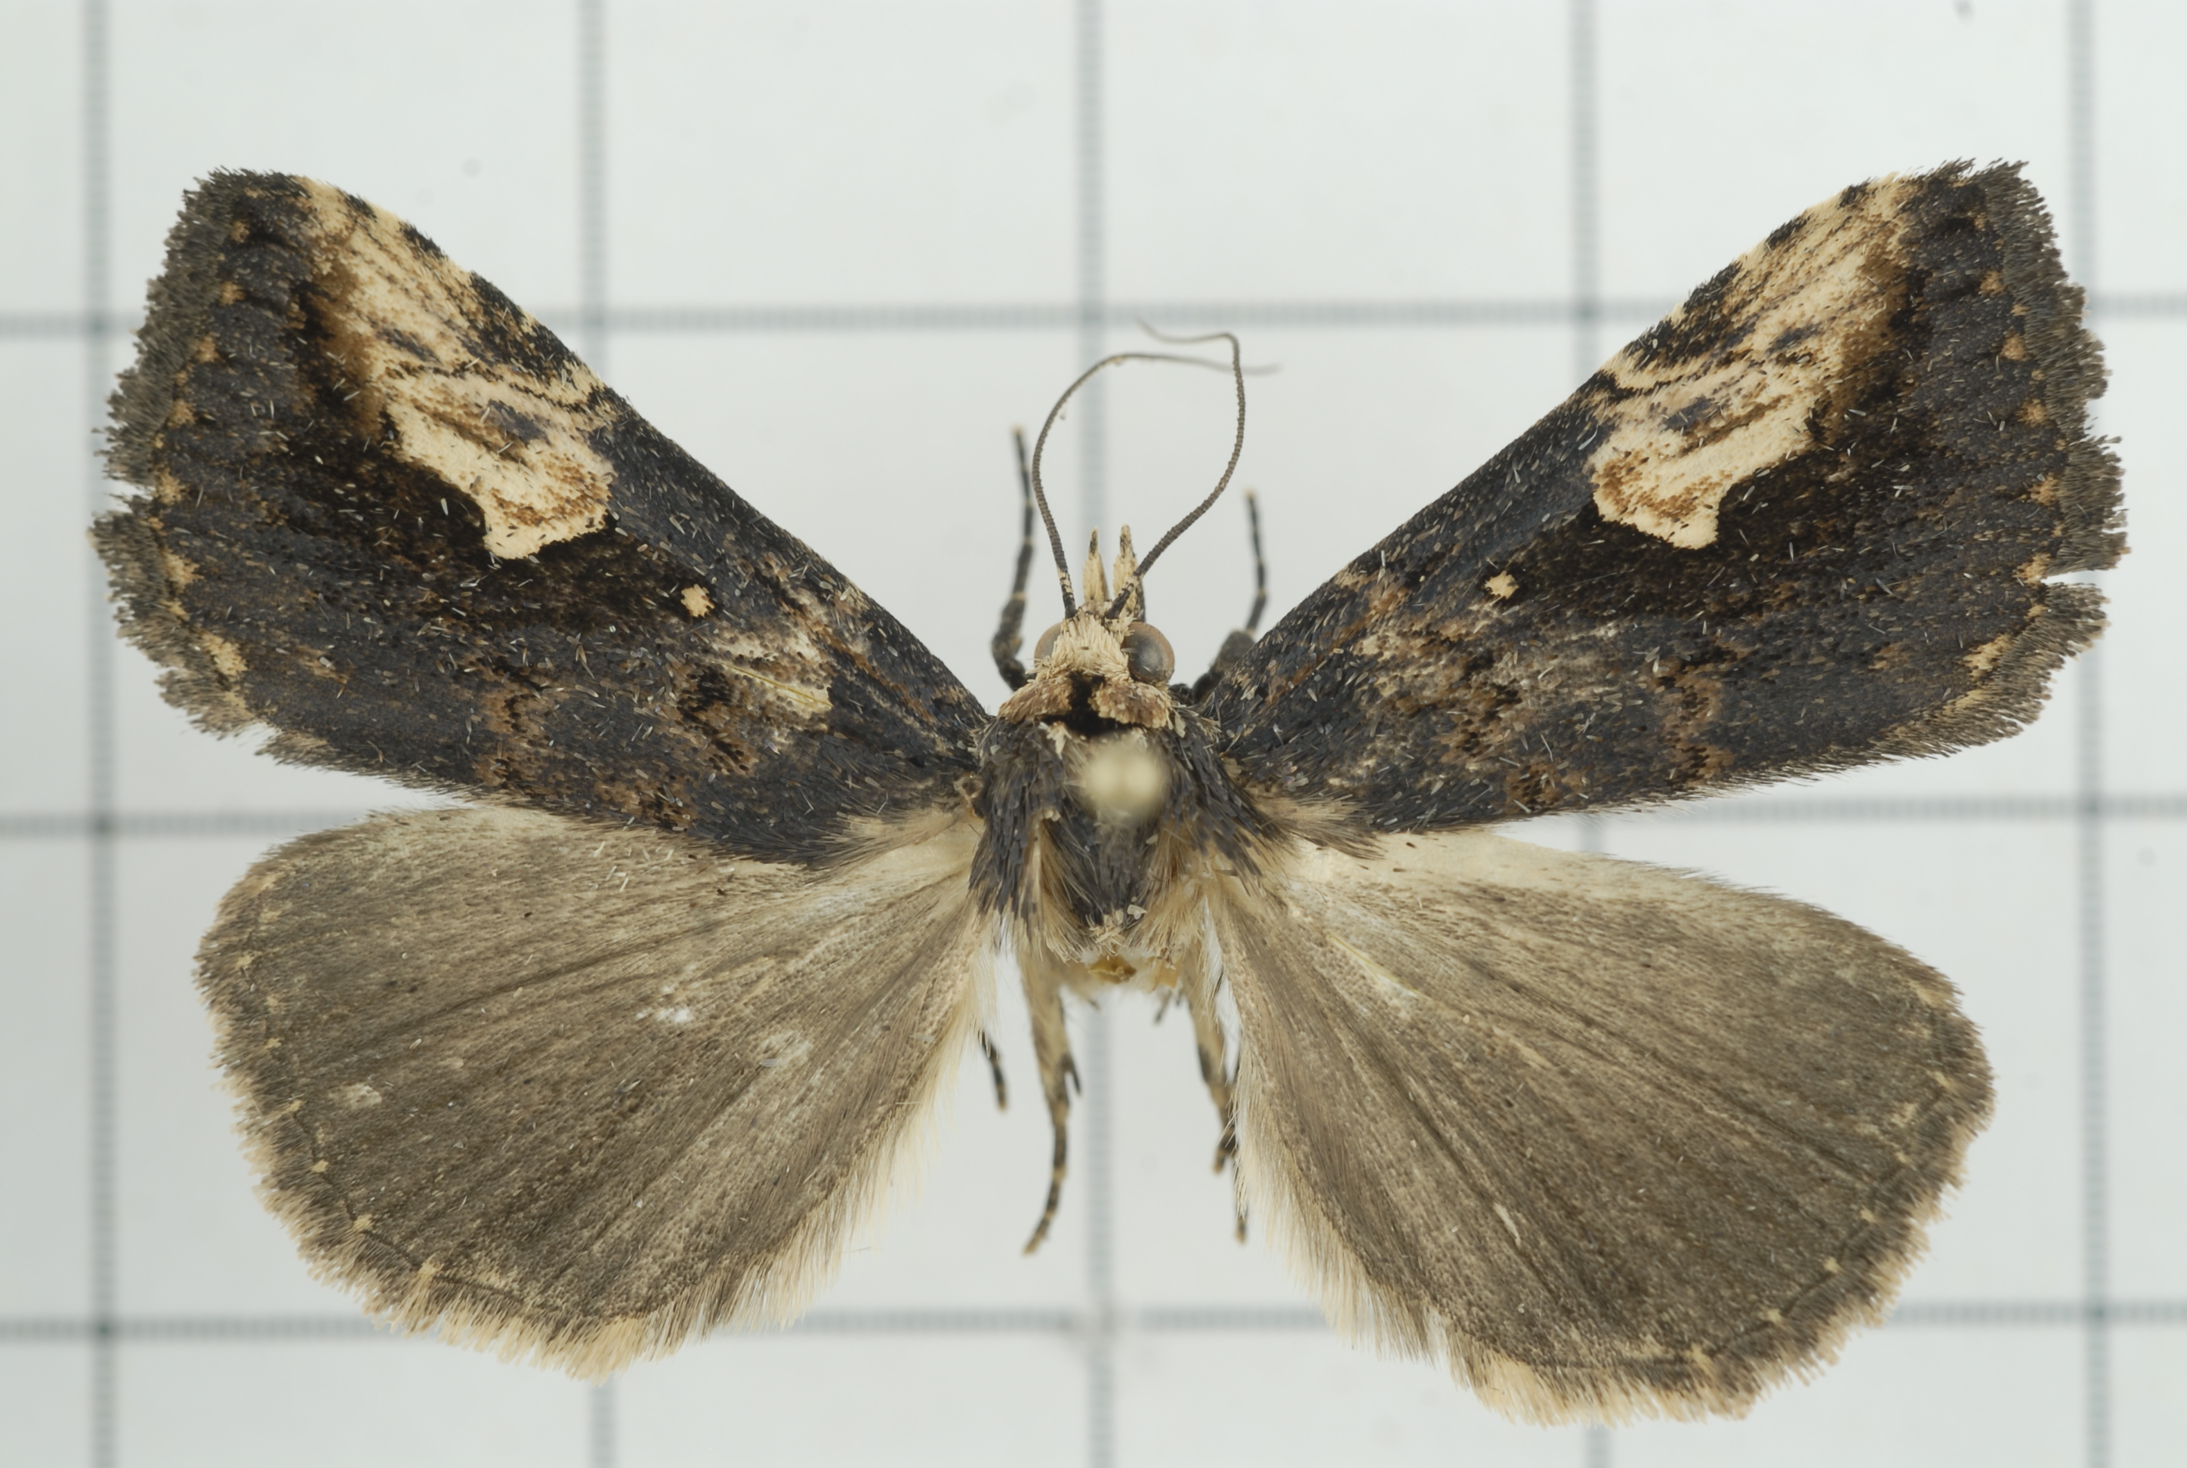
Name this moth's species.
Pseudosphetta moorei
